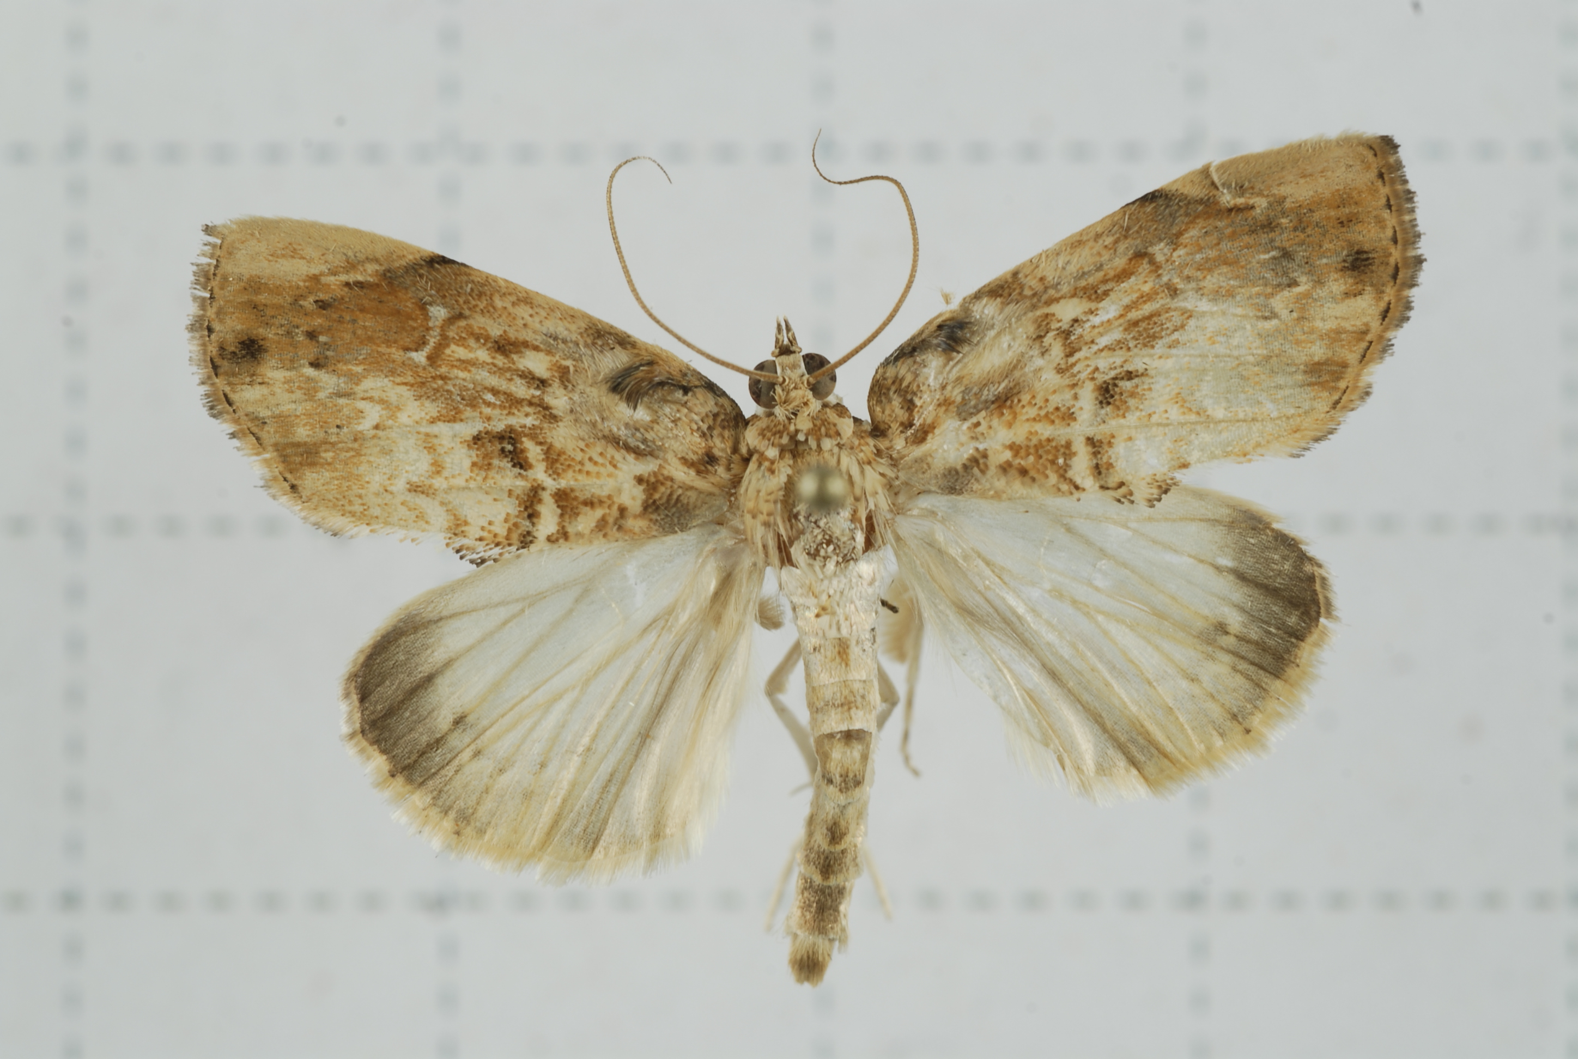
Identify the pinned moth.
Crocidolomia subhirsutalis
